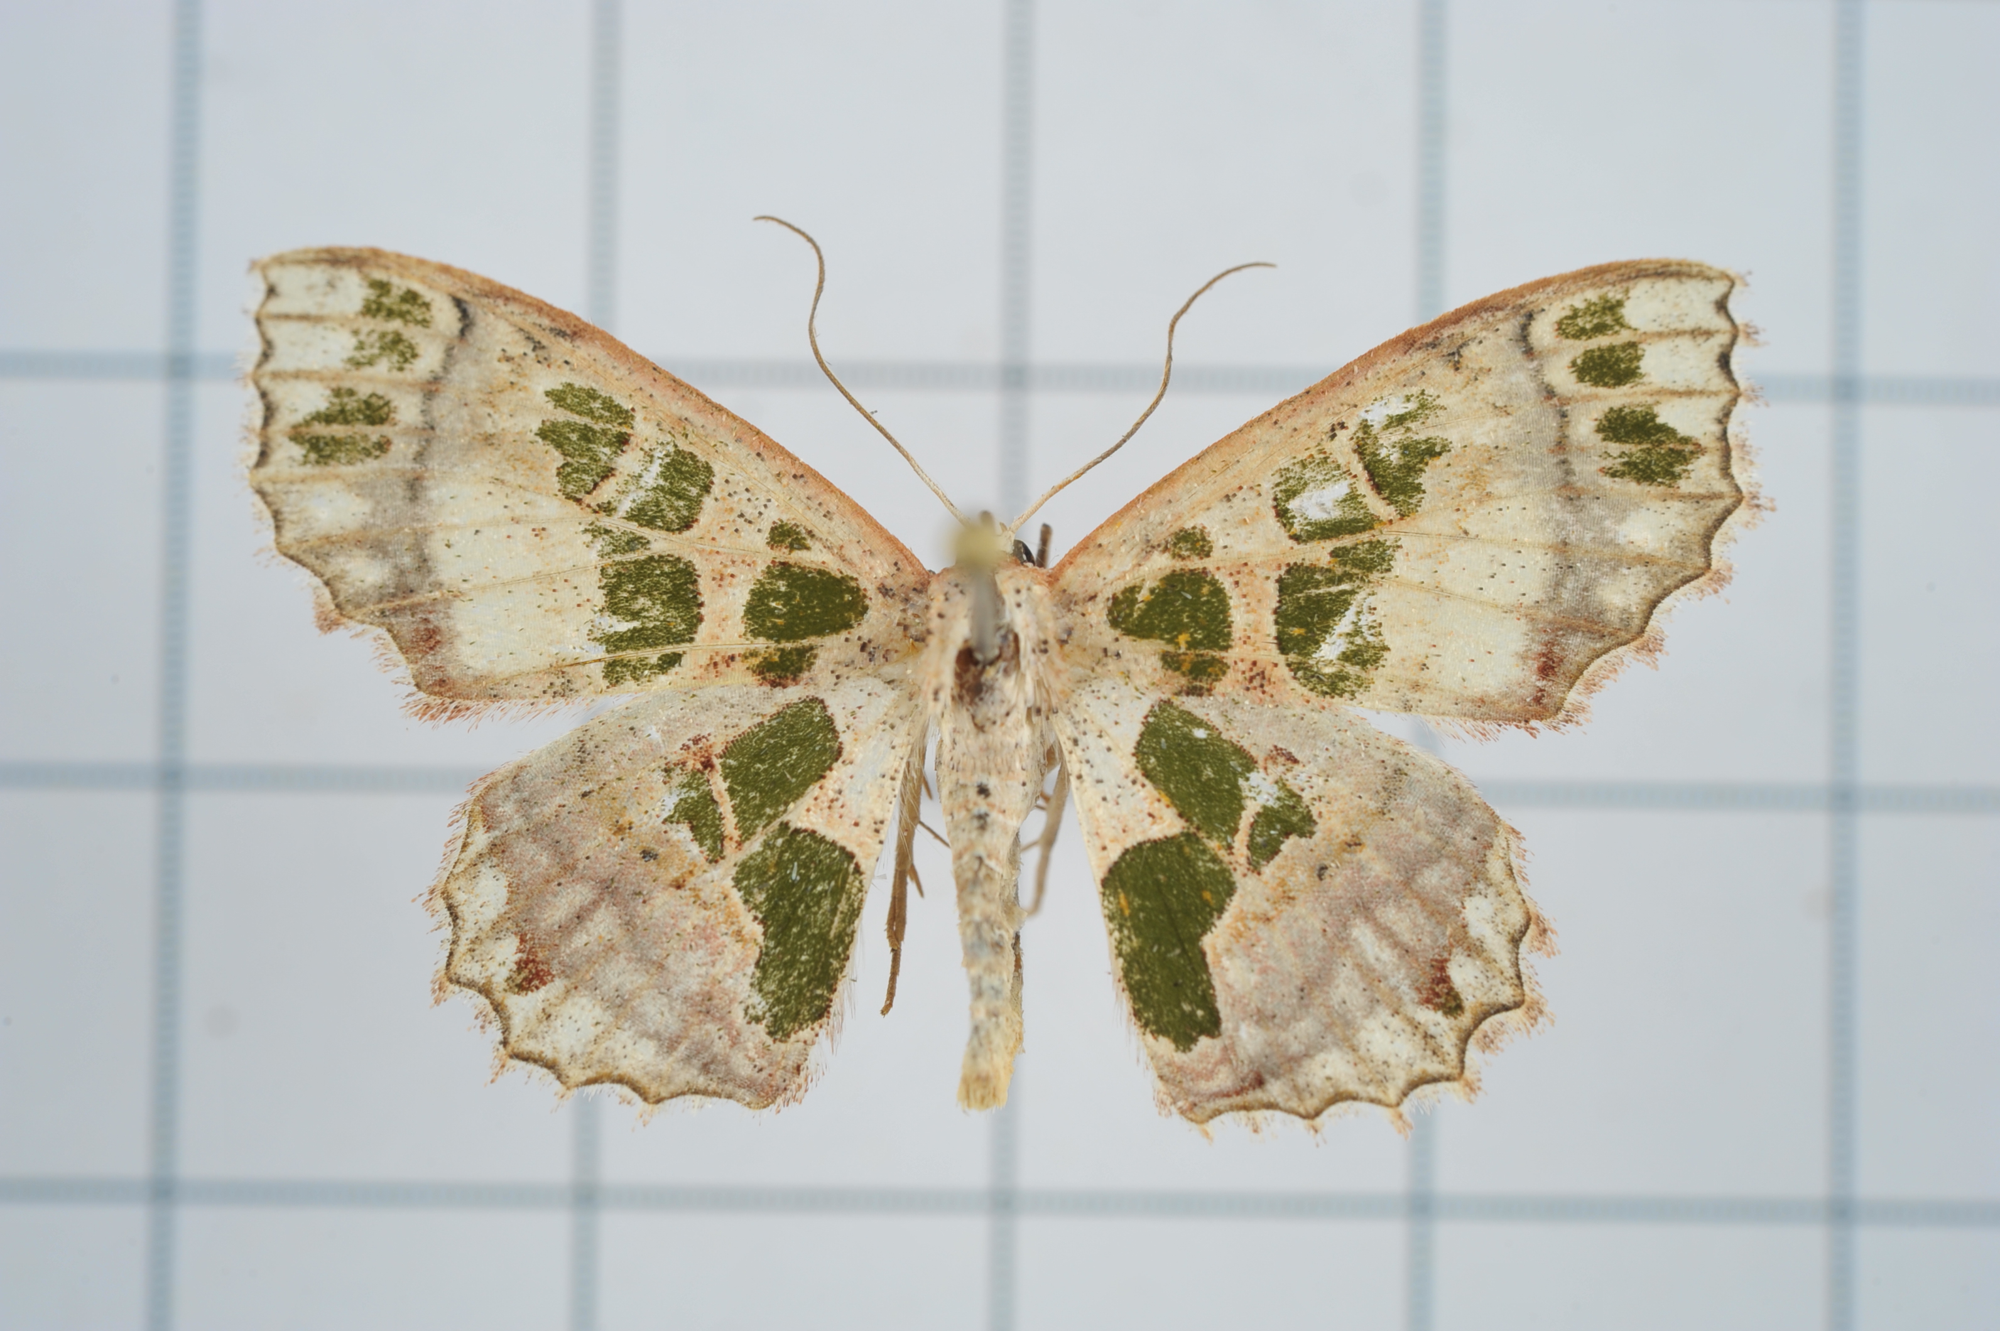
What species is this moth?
Antitrygodes divisaria perturbata
